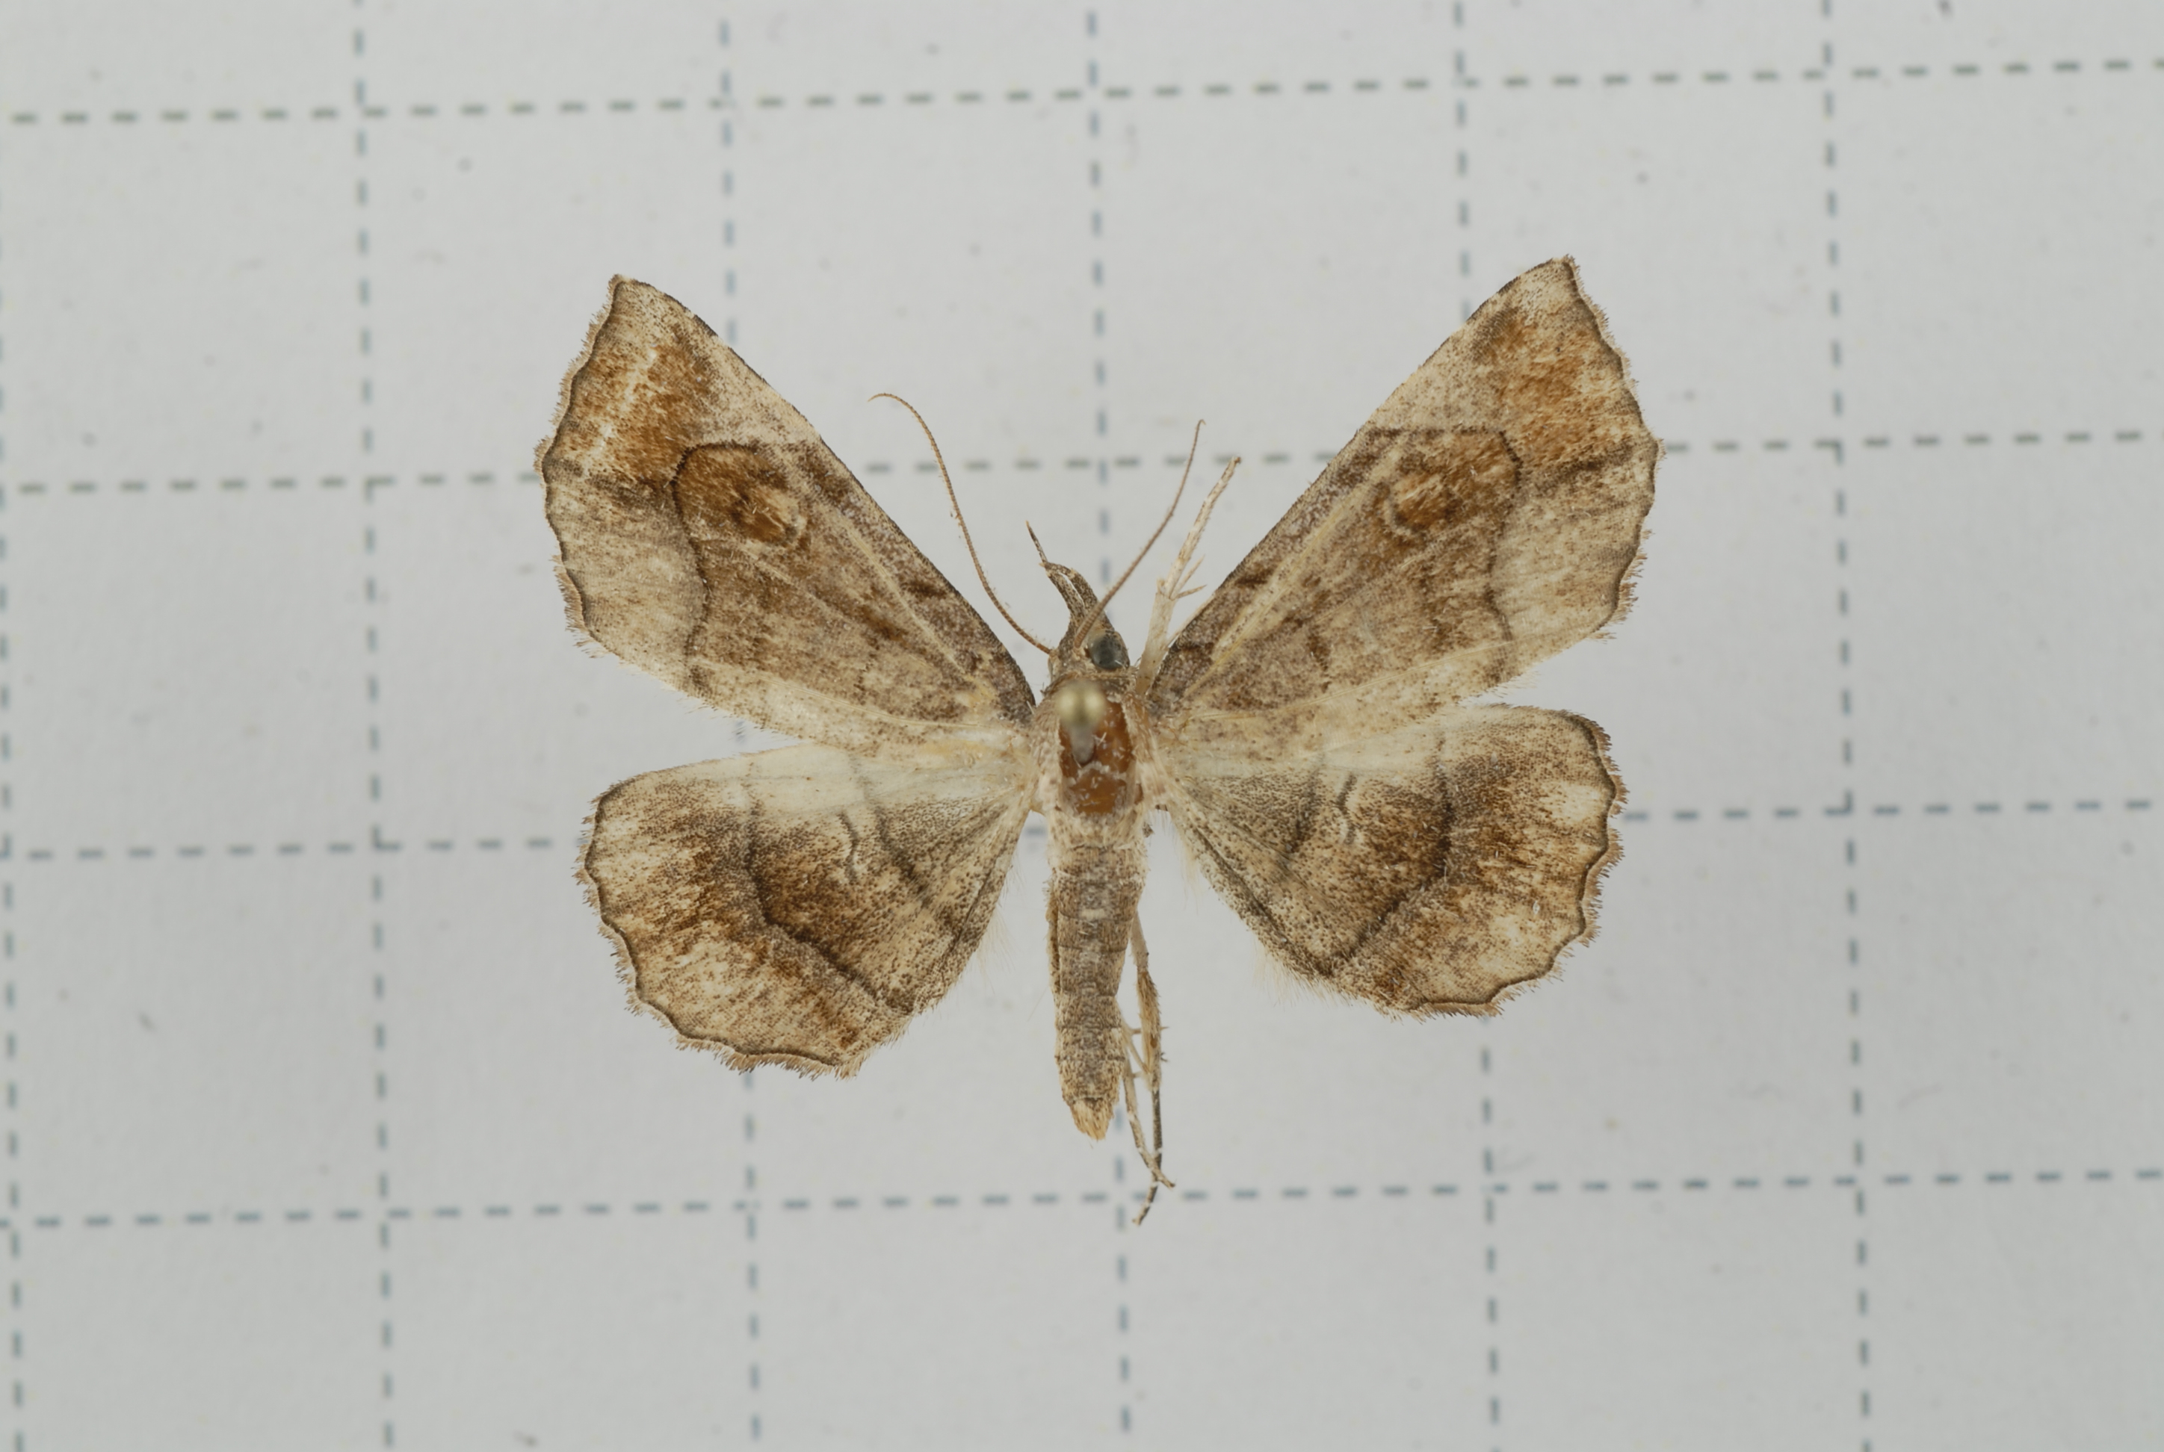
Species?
Pangrapta trilineata
